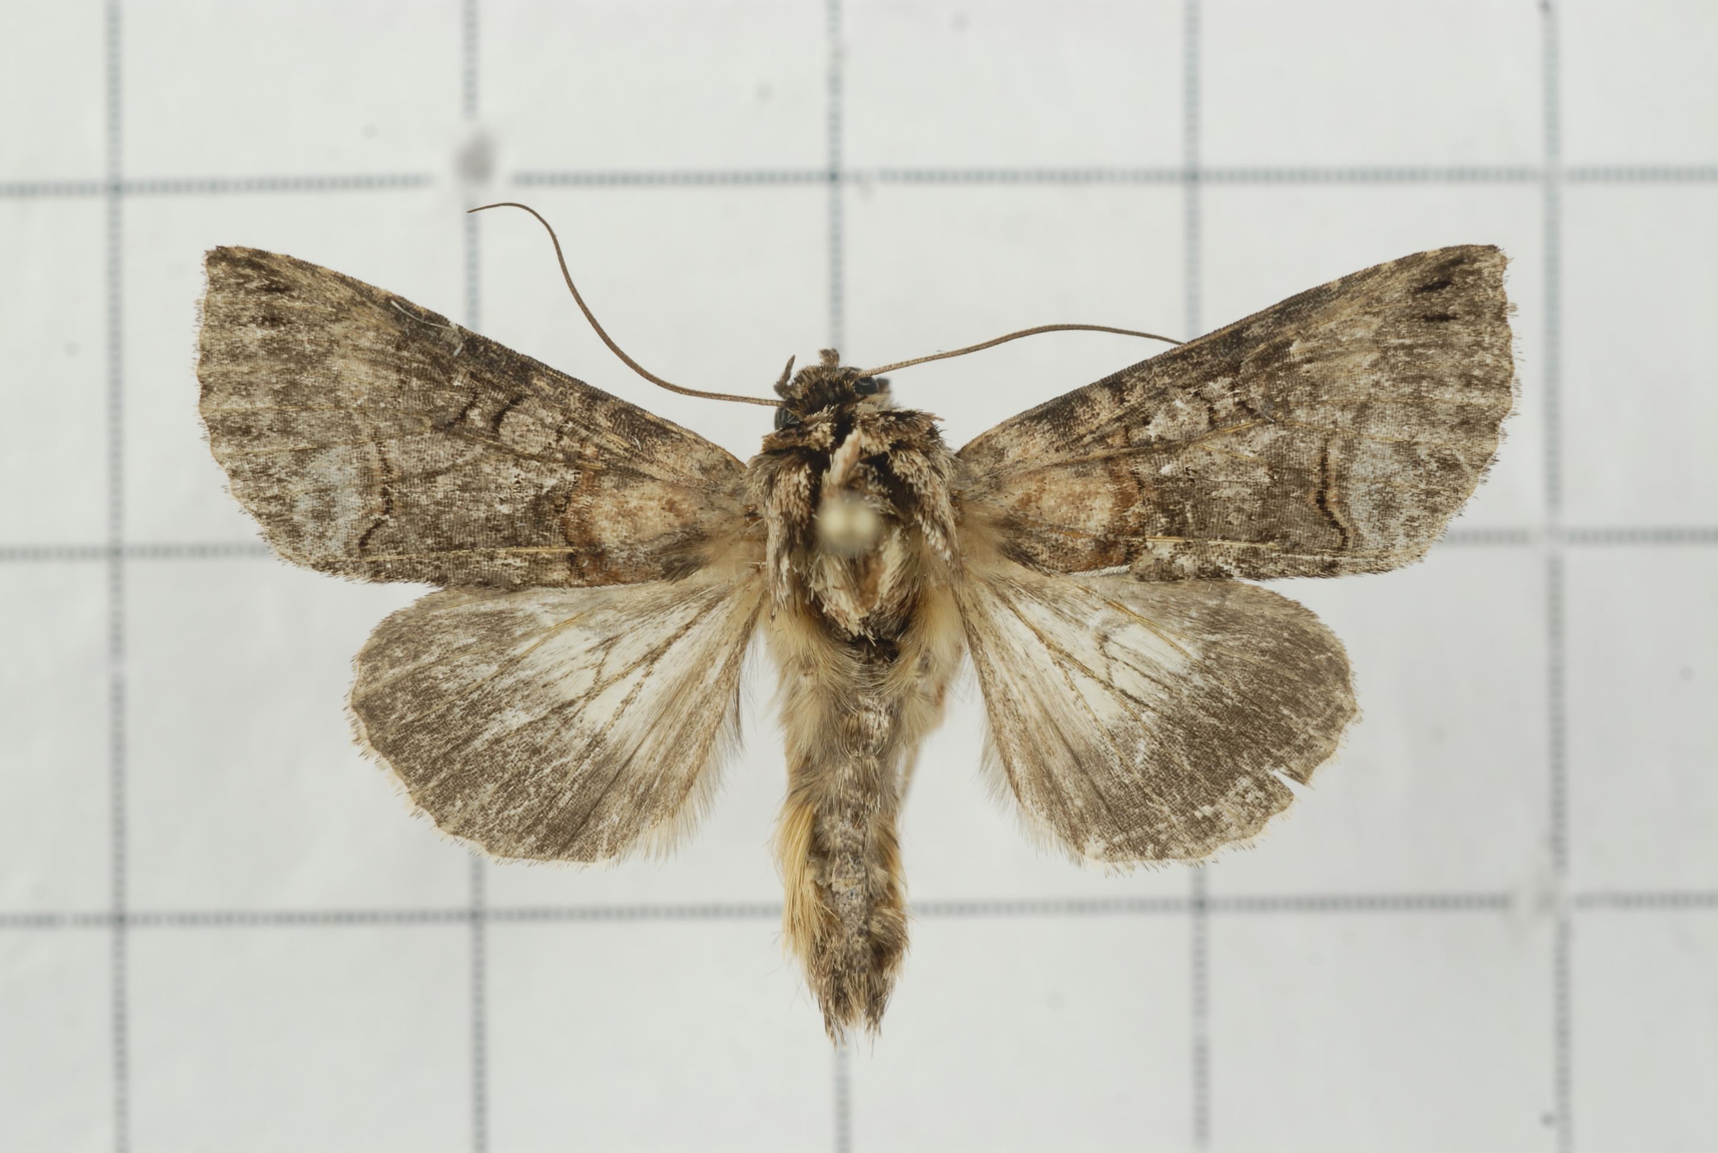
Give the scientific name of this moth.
Abrostola anophioides
